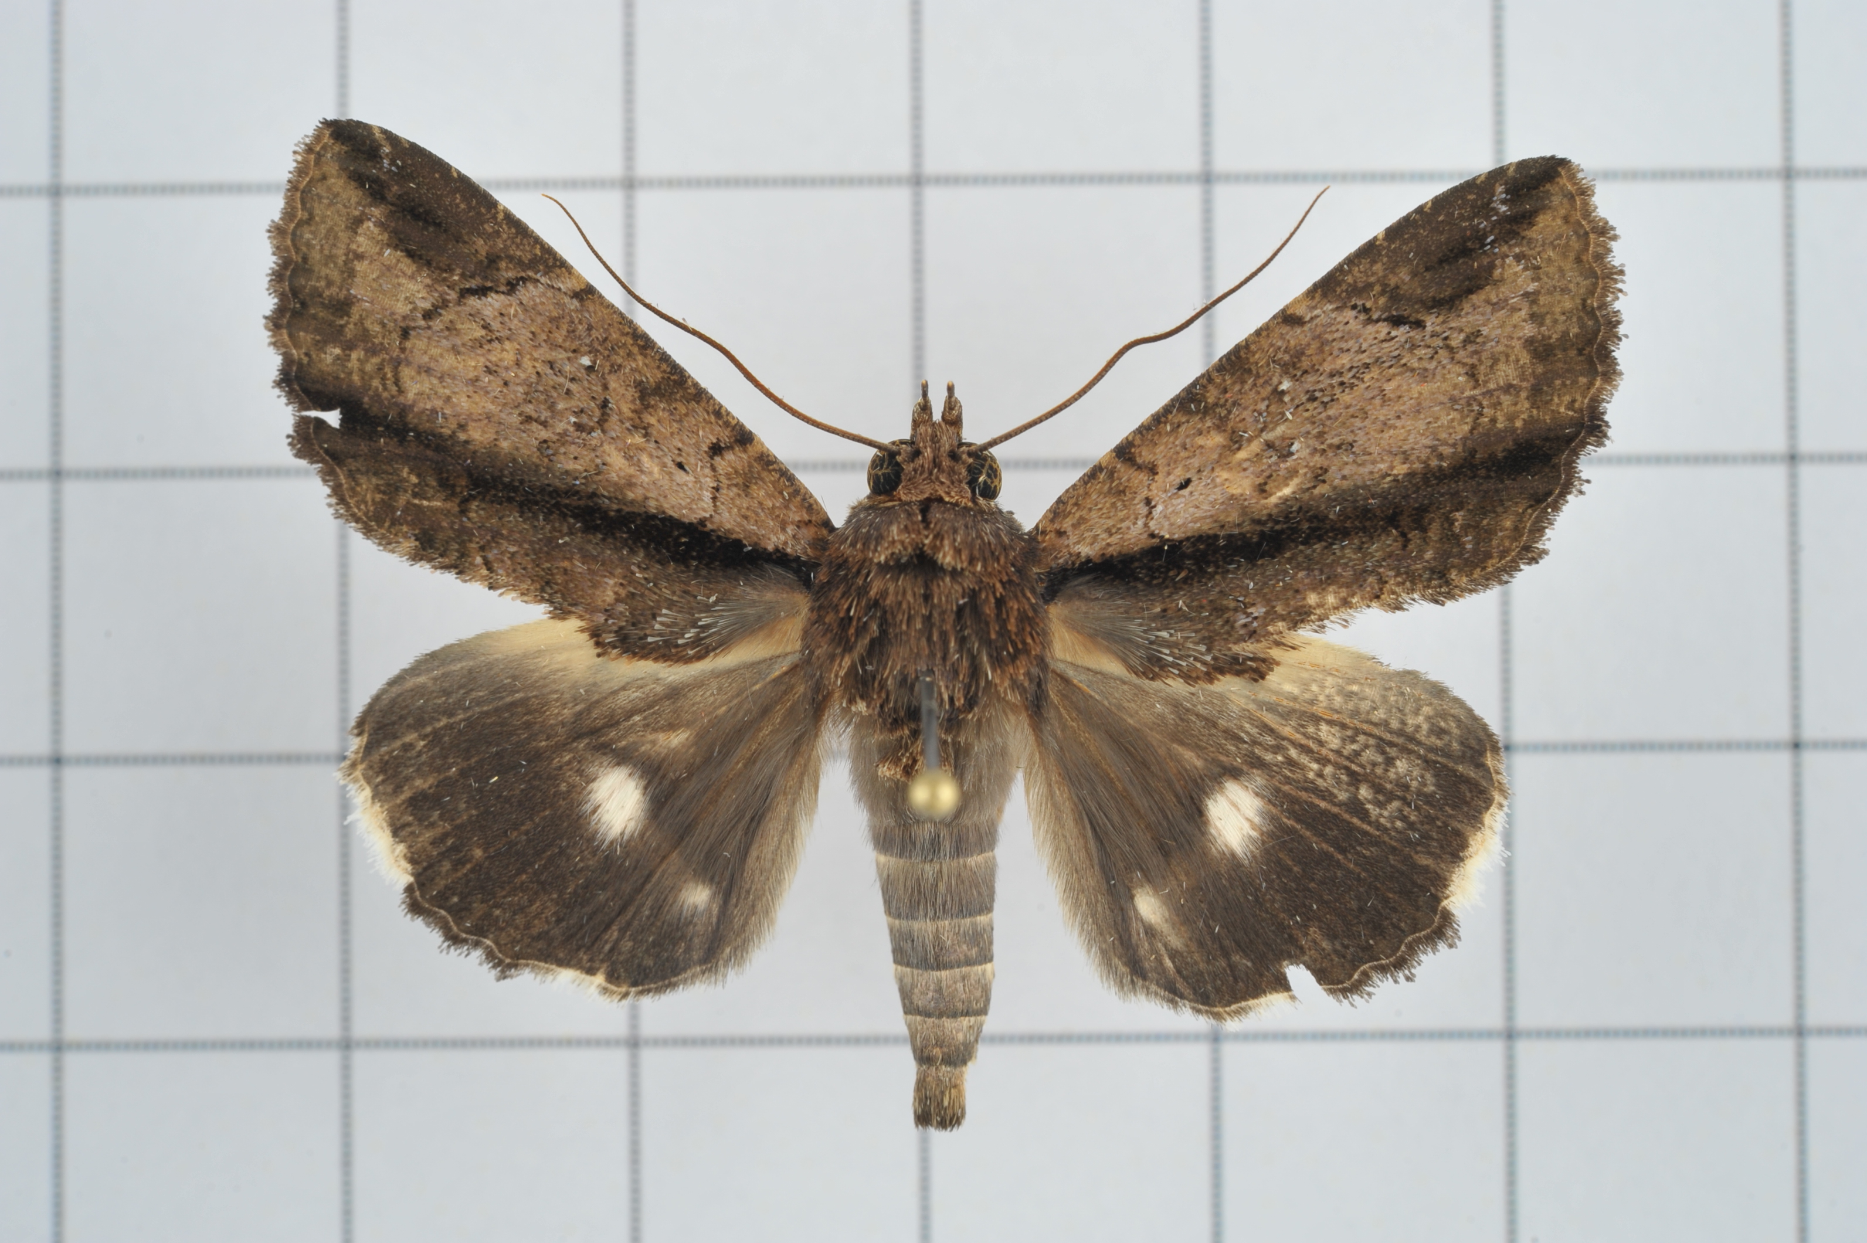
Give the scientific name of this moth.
Ercheia cyllaria
